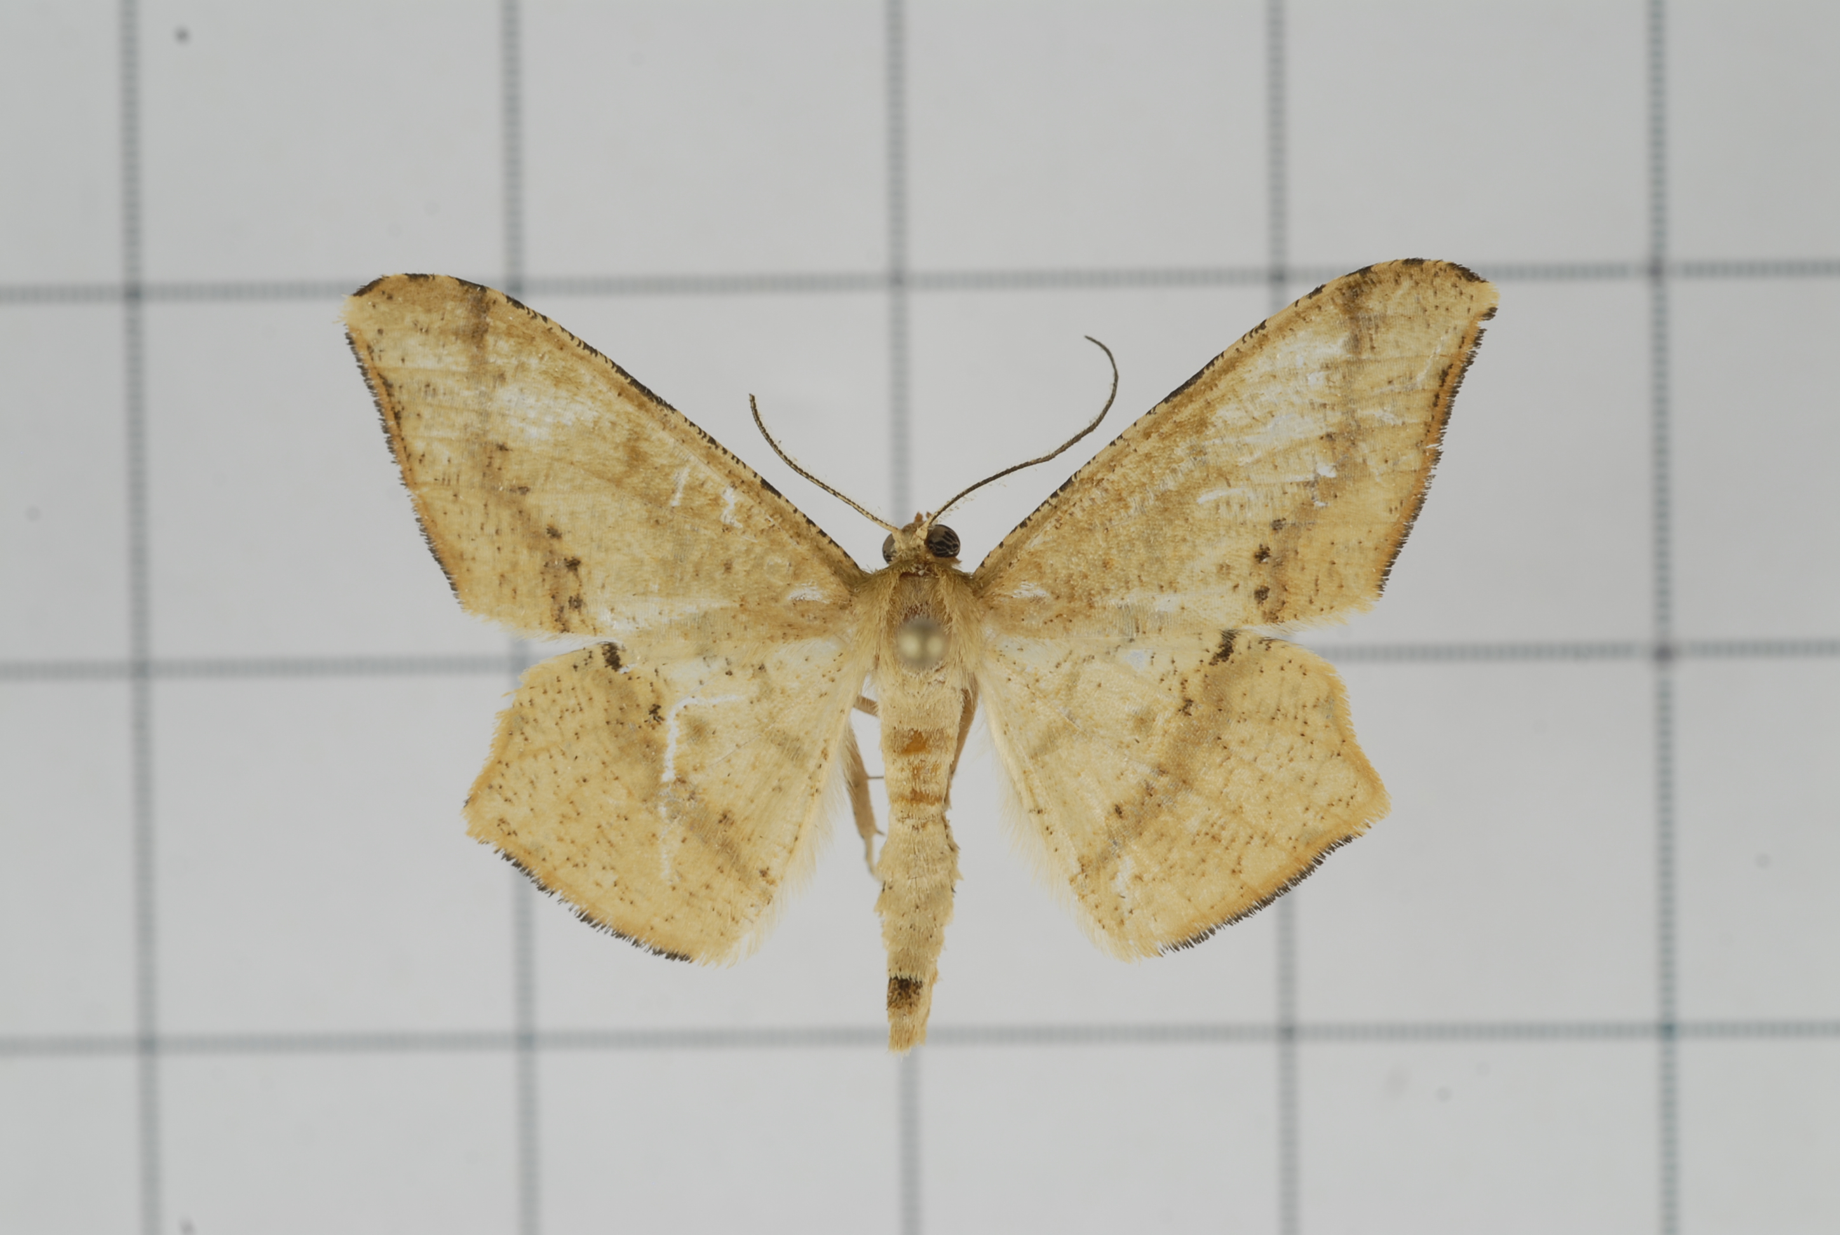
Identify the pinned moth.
Krananda falcata
